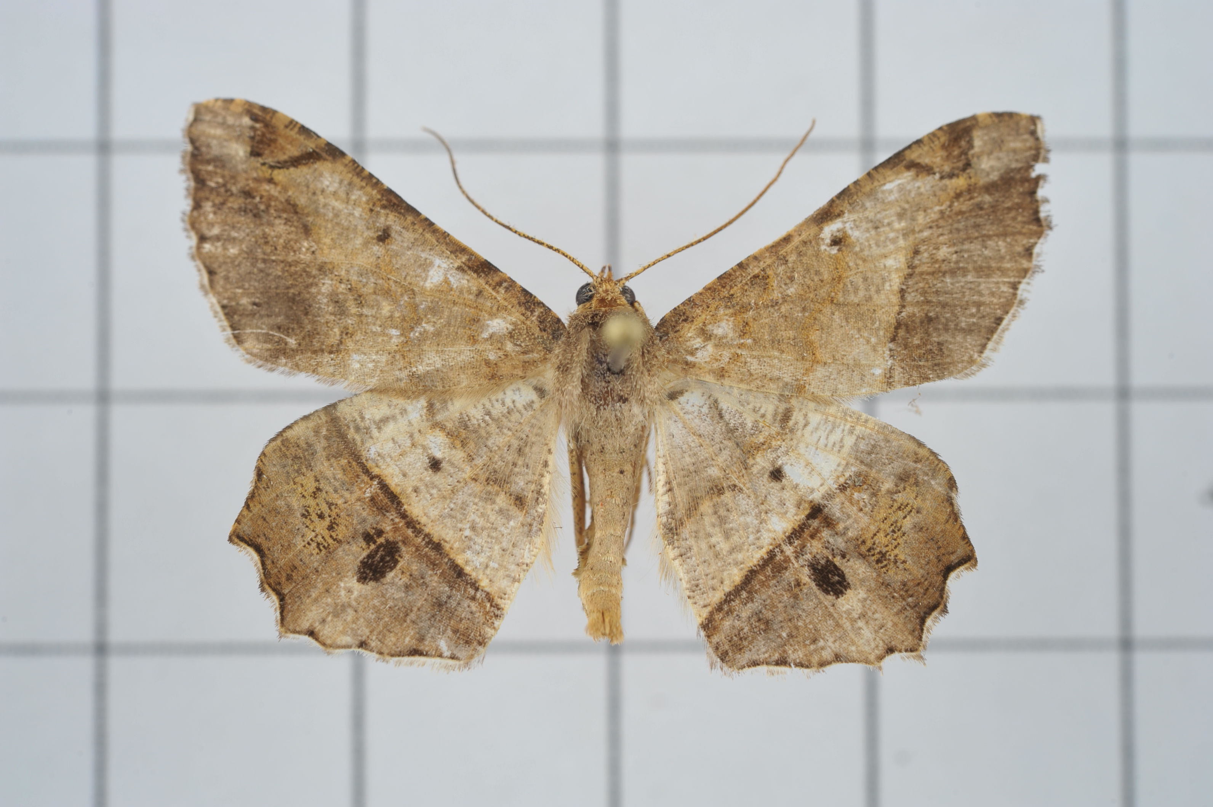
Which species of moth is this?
Chiasmia monticolaria notia
